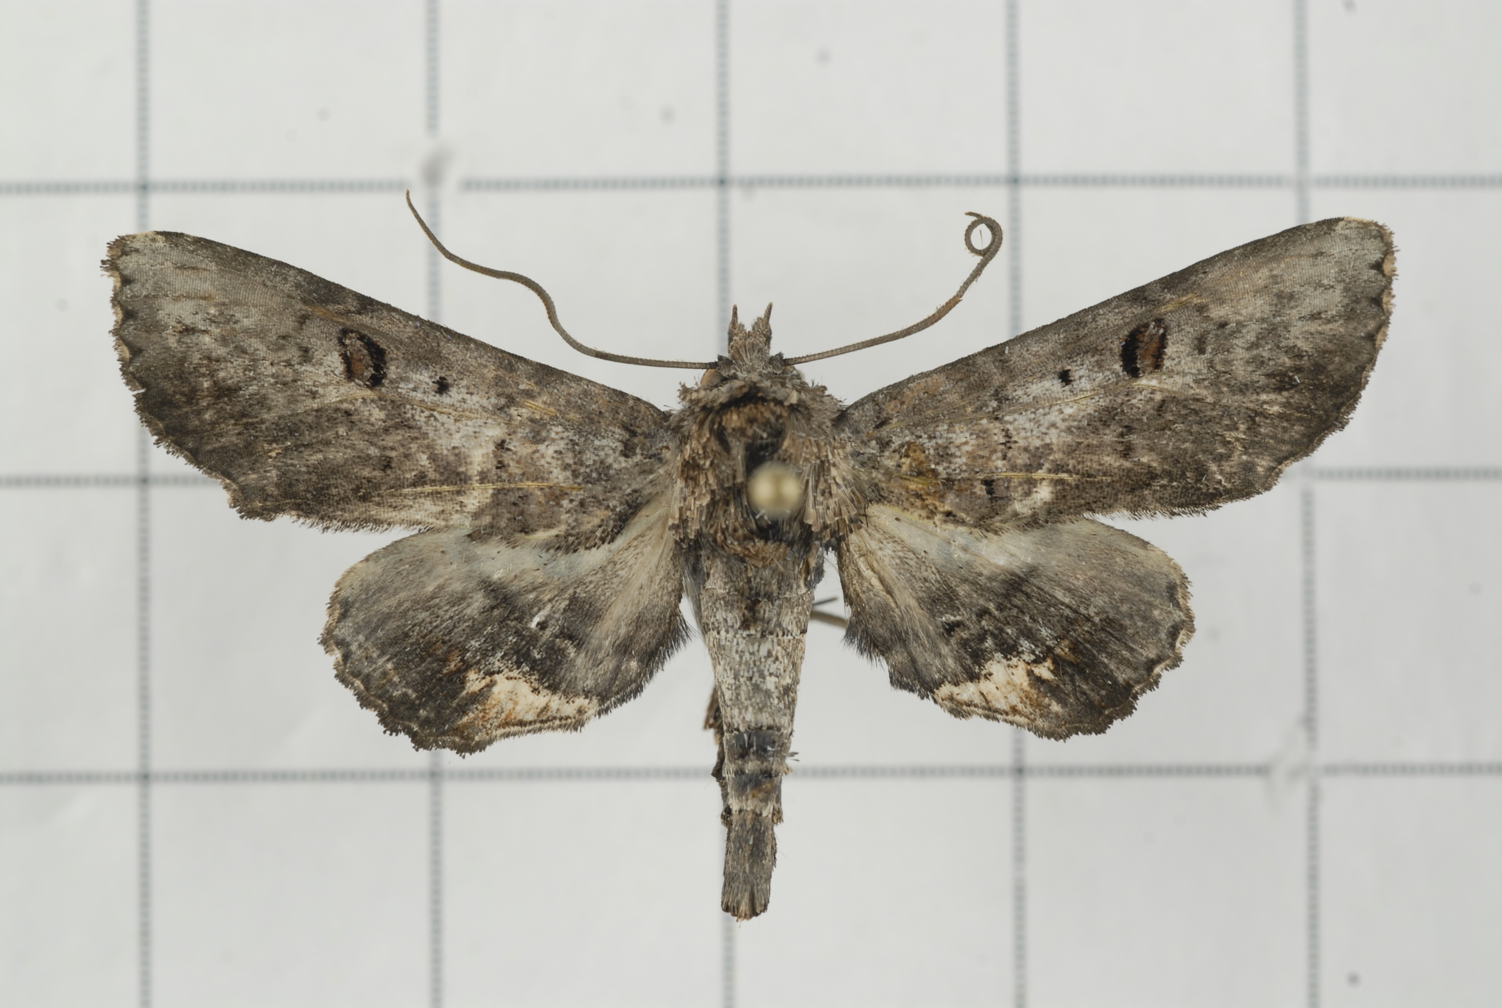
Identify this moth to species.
Anuga supraconstricta
